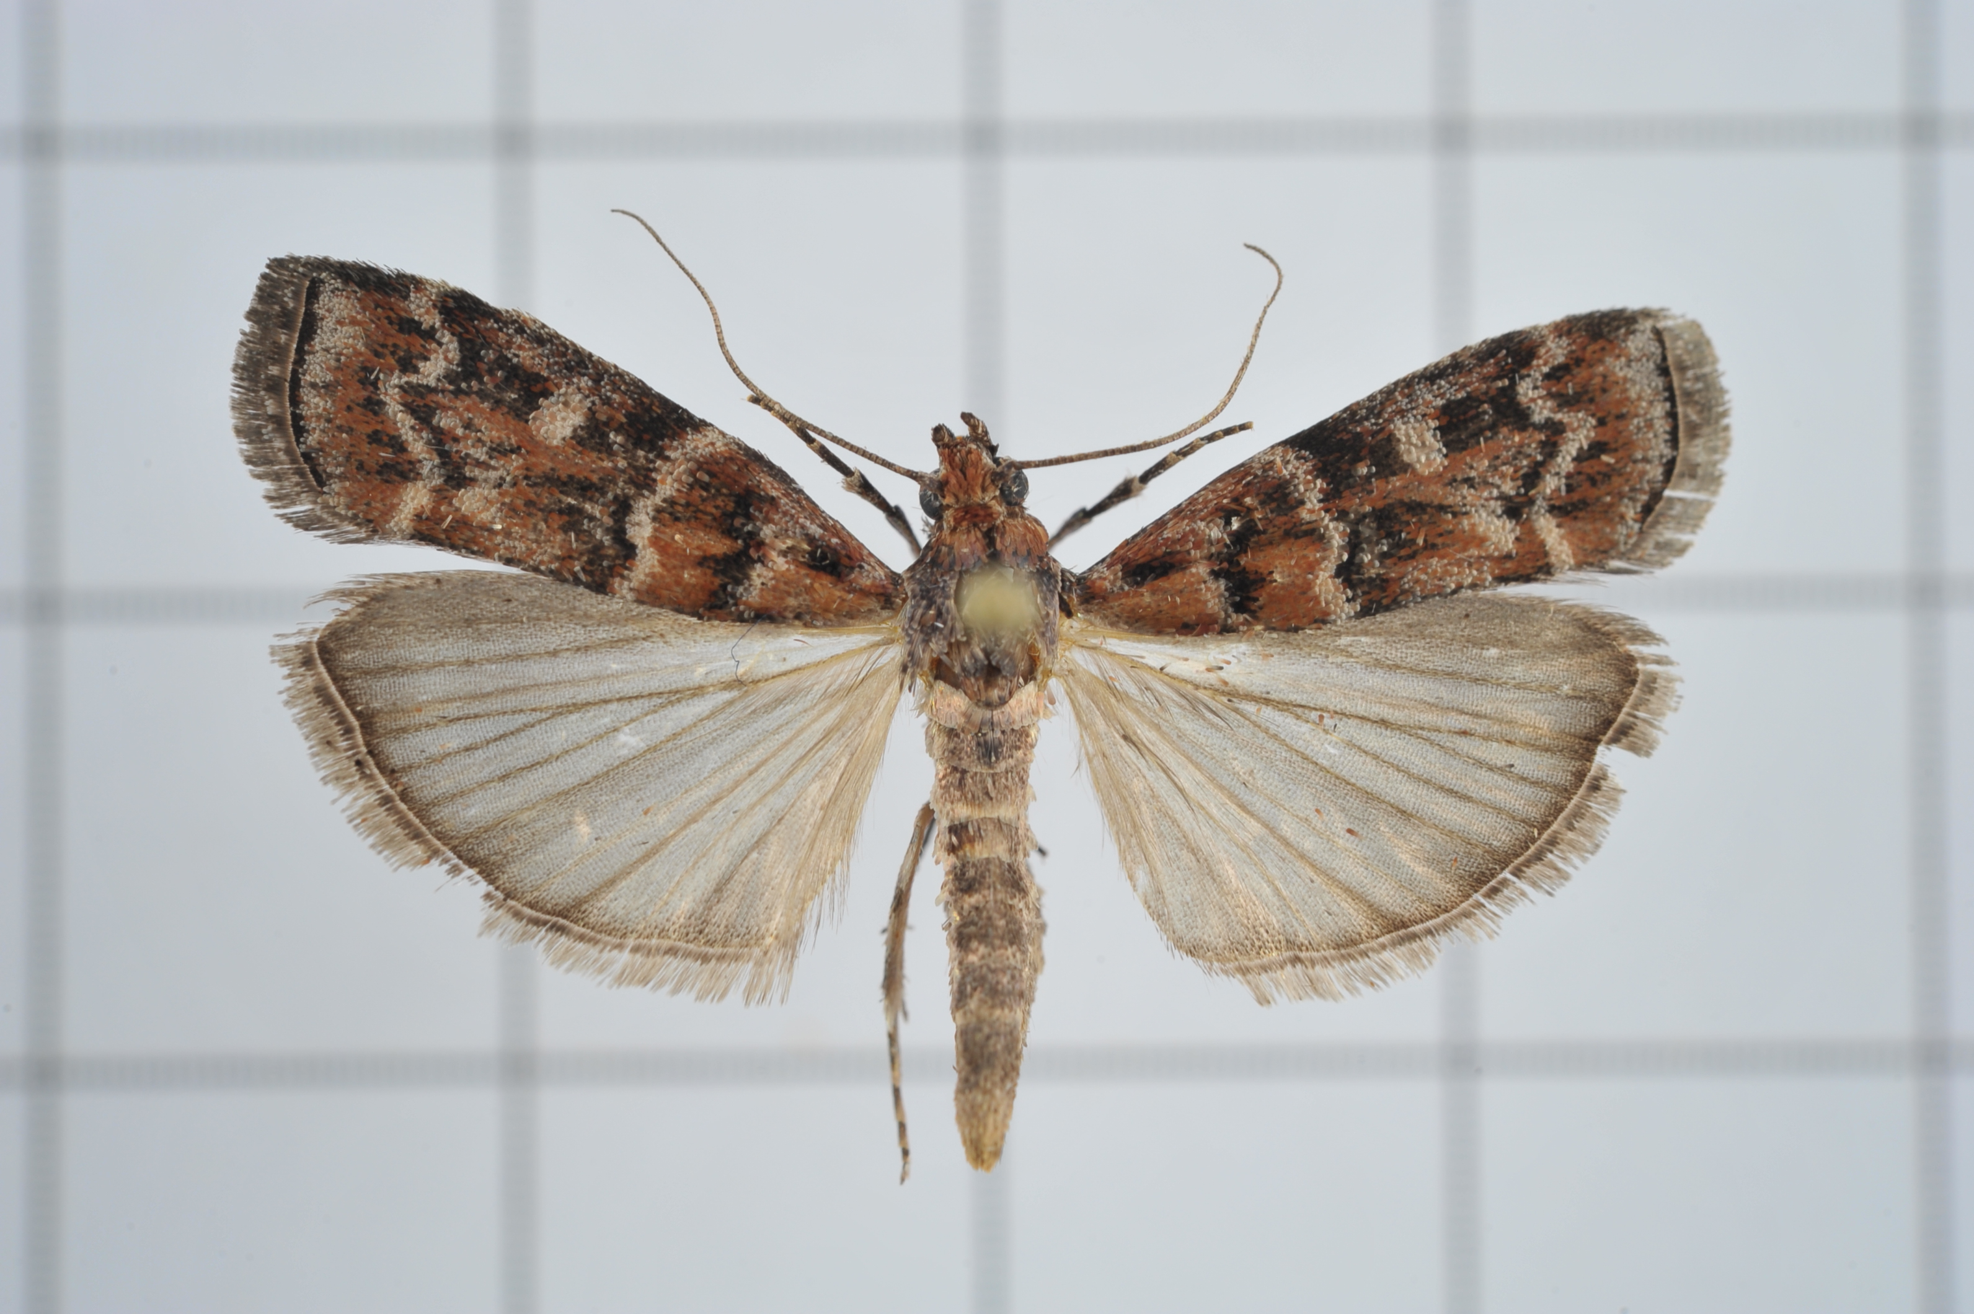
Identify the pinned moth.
Dioryctria rubella
